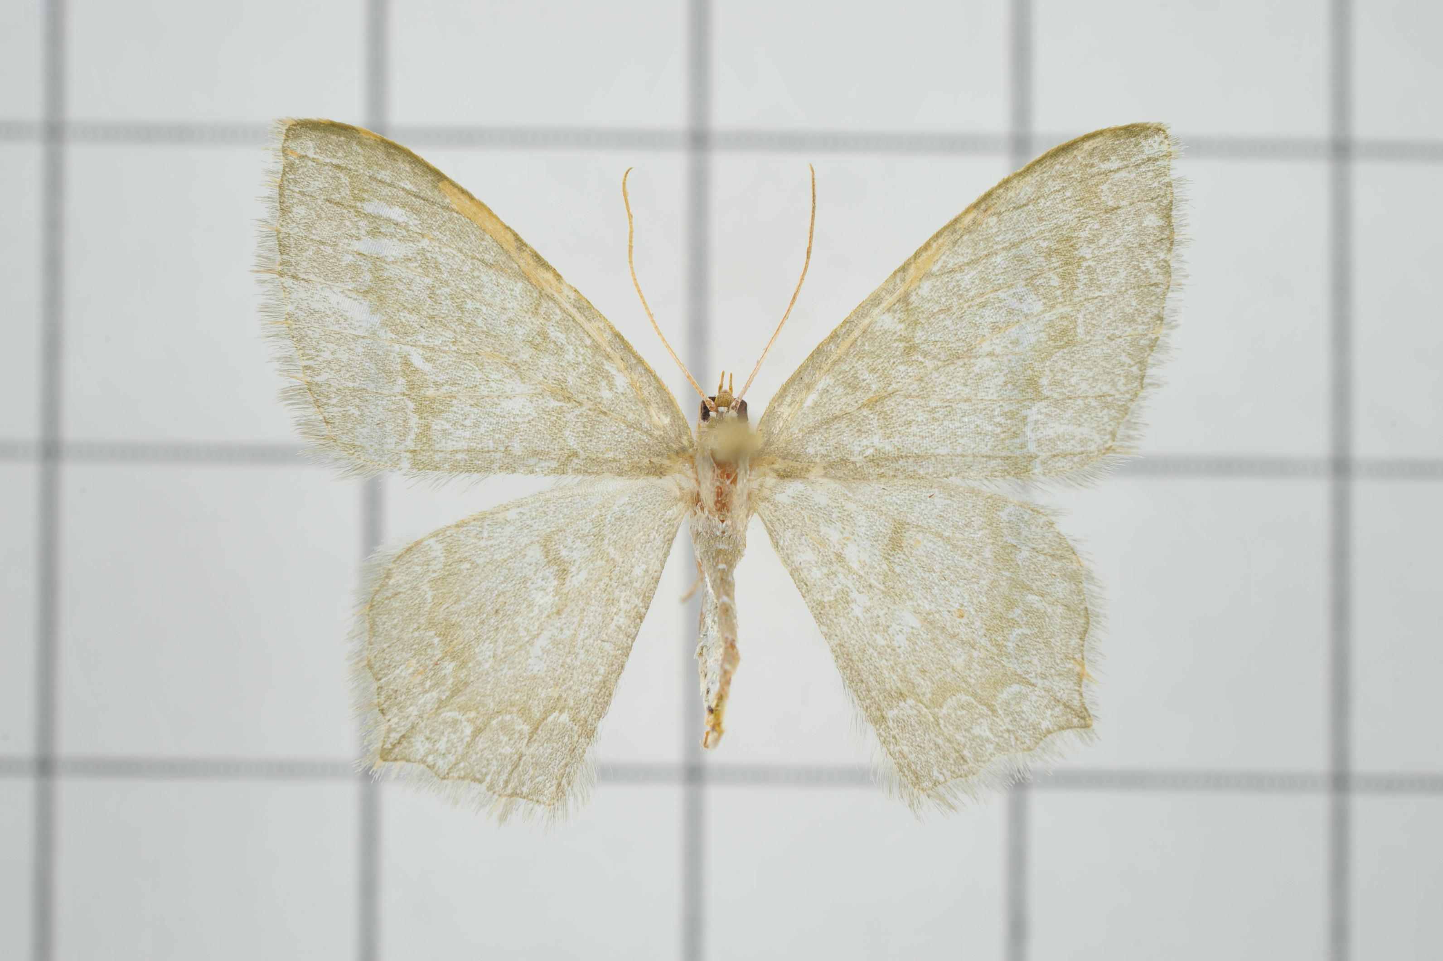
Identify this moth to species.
Jodis rantaizanensis
